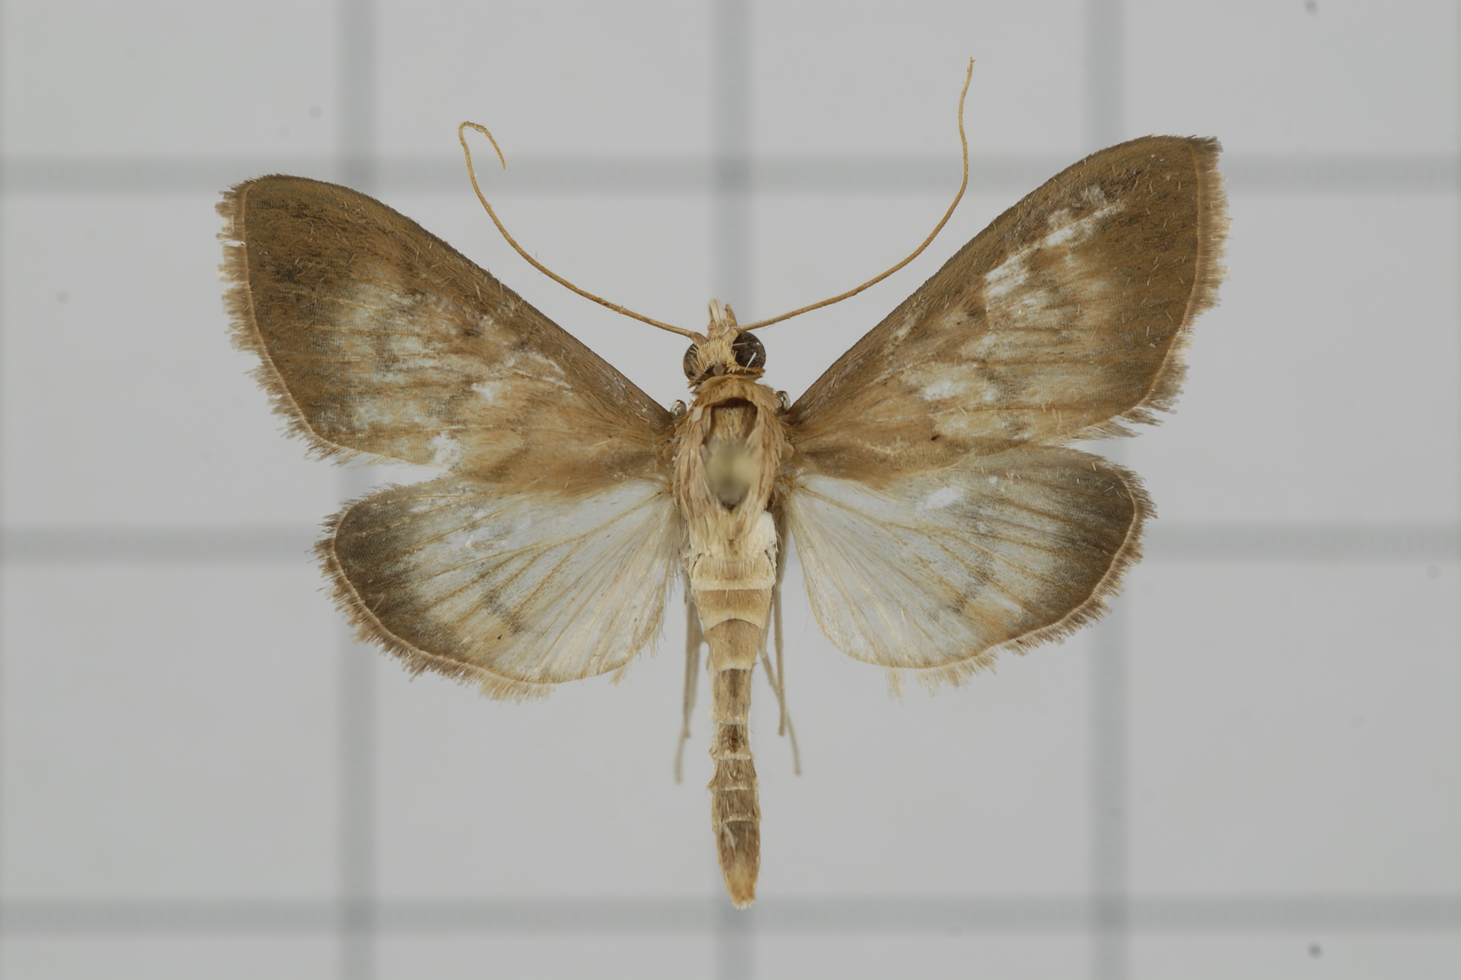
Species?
Crypsiptya coclesalis
